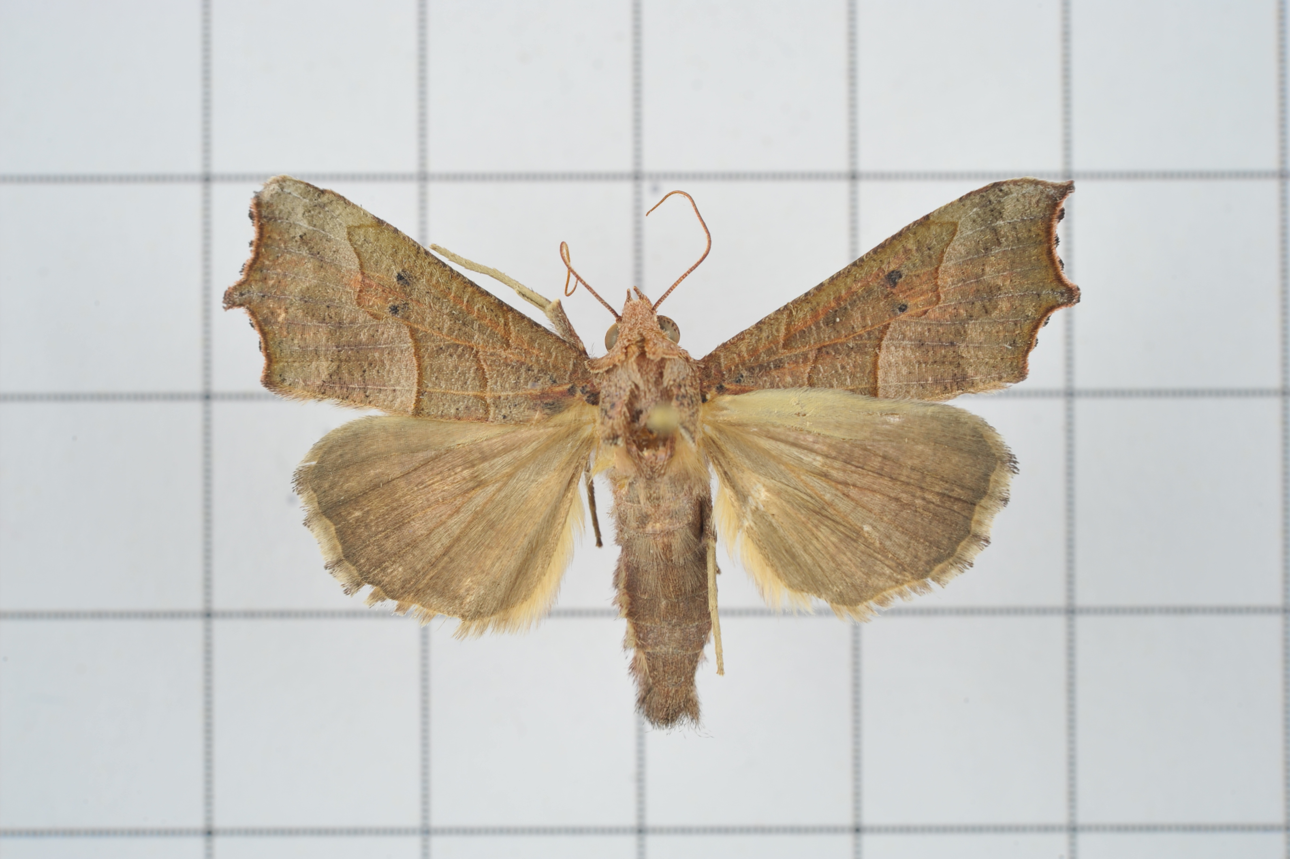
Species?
Gonitis mesogona
